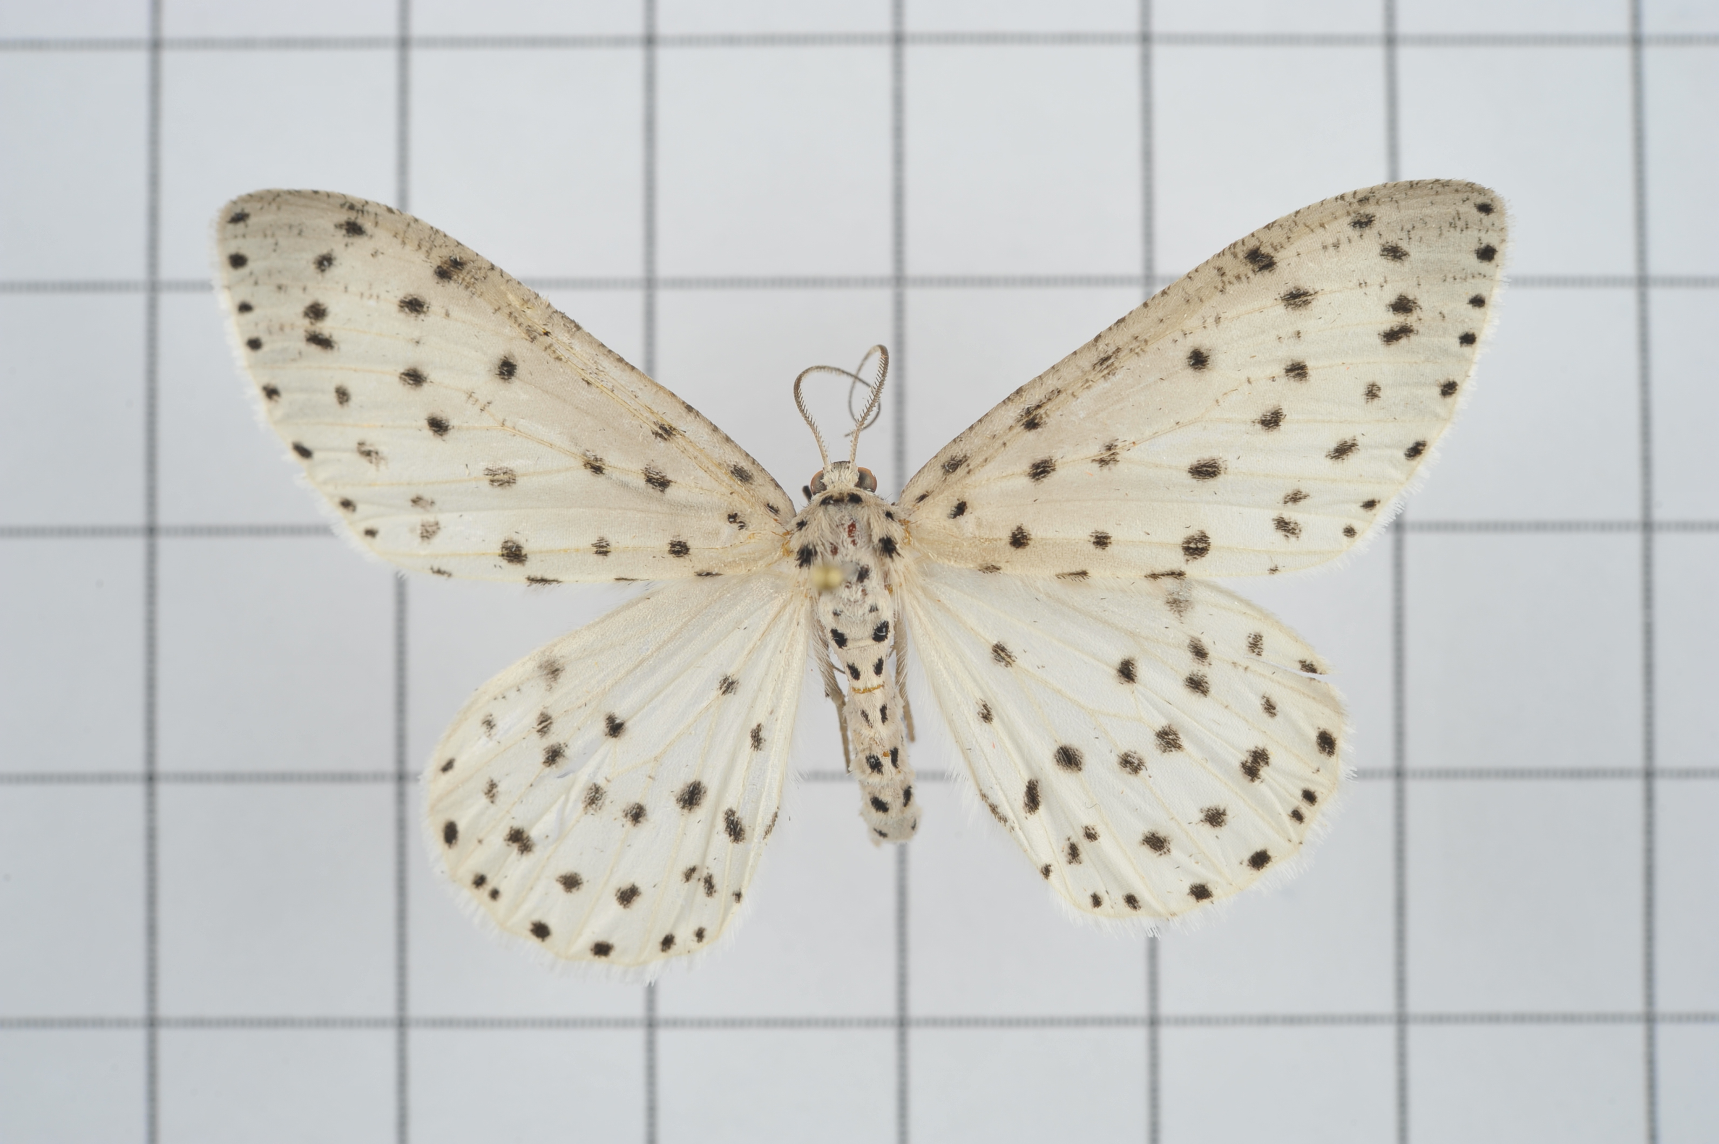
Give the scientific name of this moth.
Xenoplia trivialis
